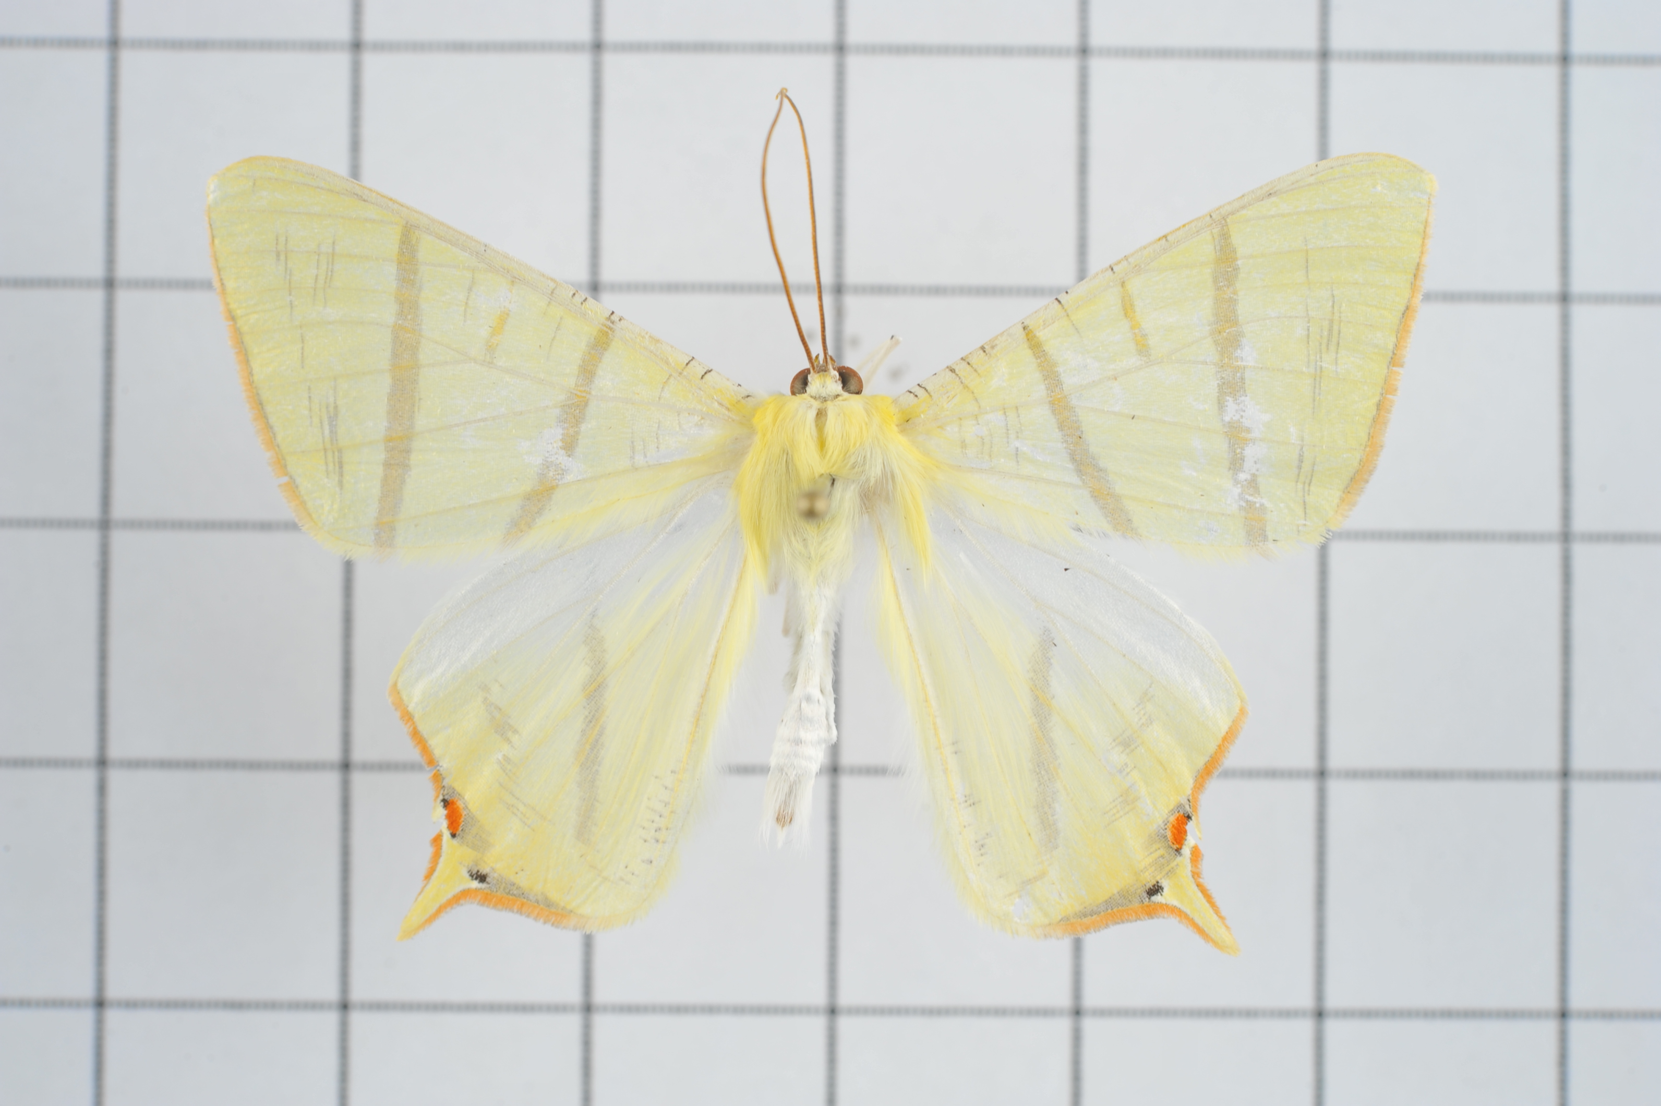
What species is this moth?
Ourapteryx sciticaudaria
